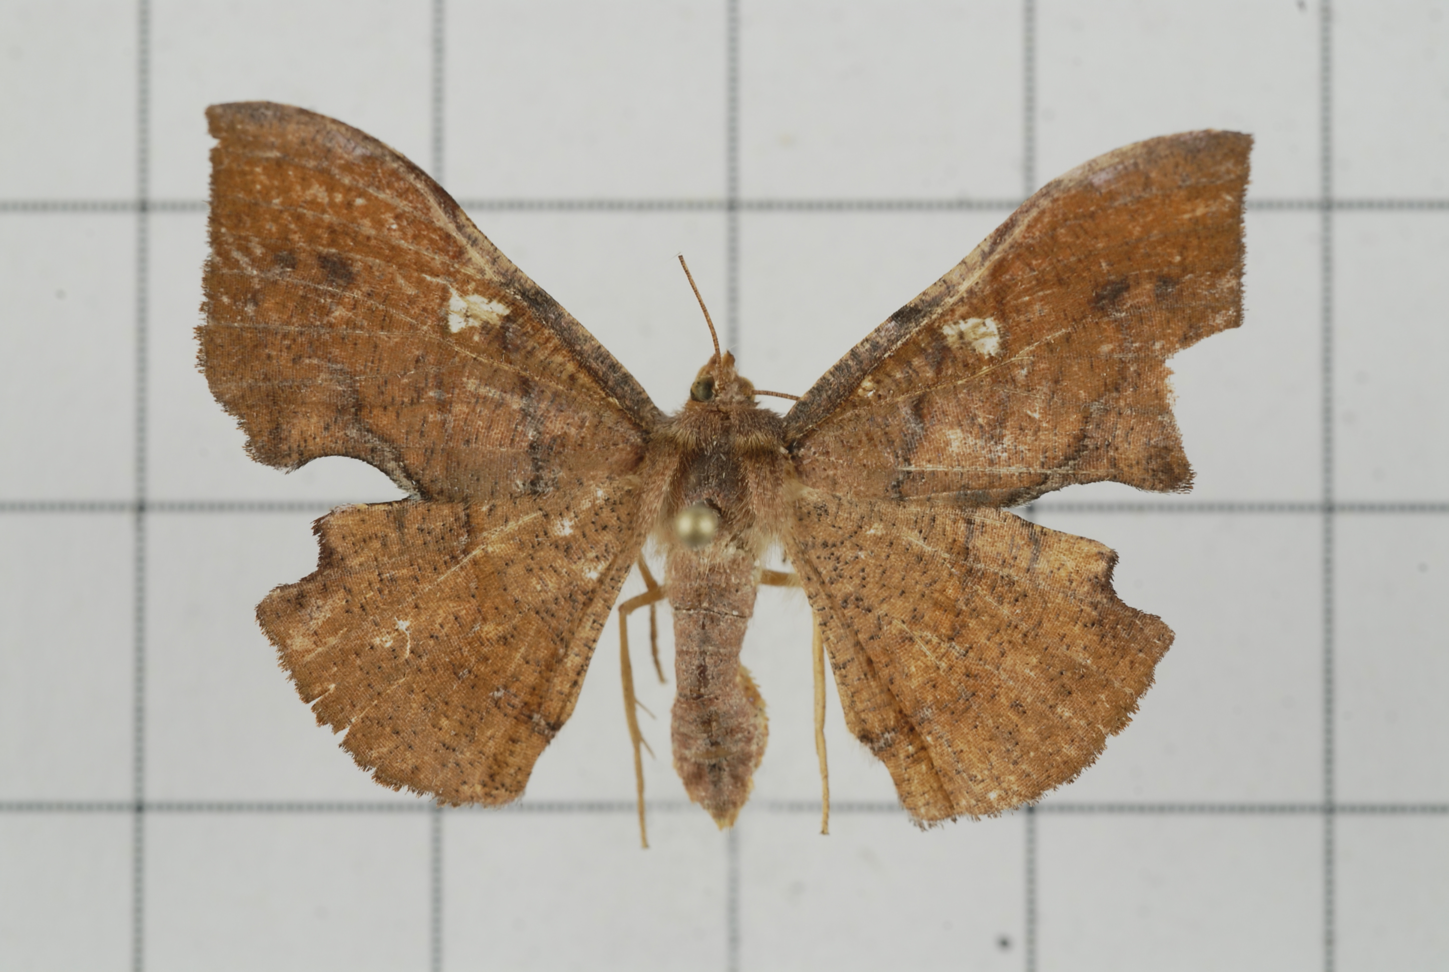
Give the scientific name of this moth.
Fascellina chromataria
